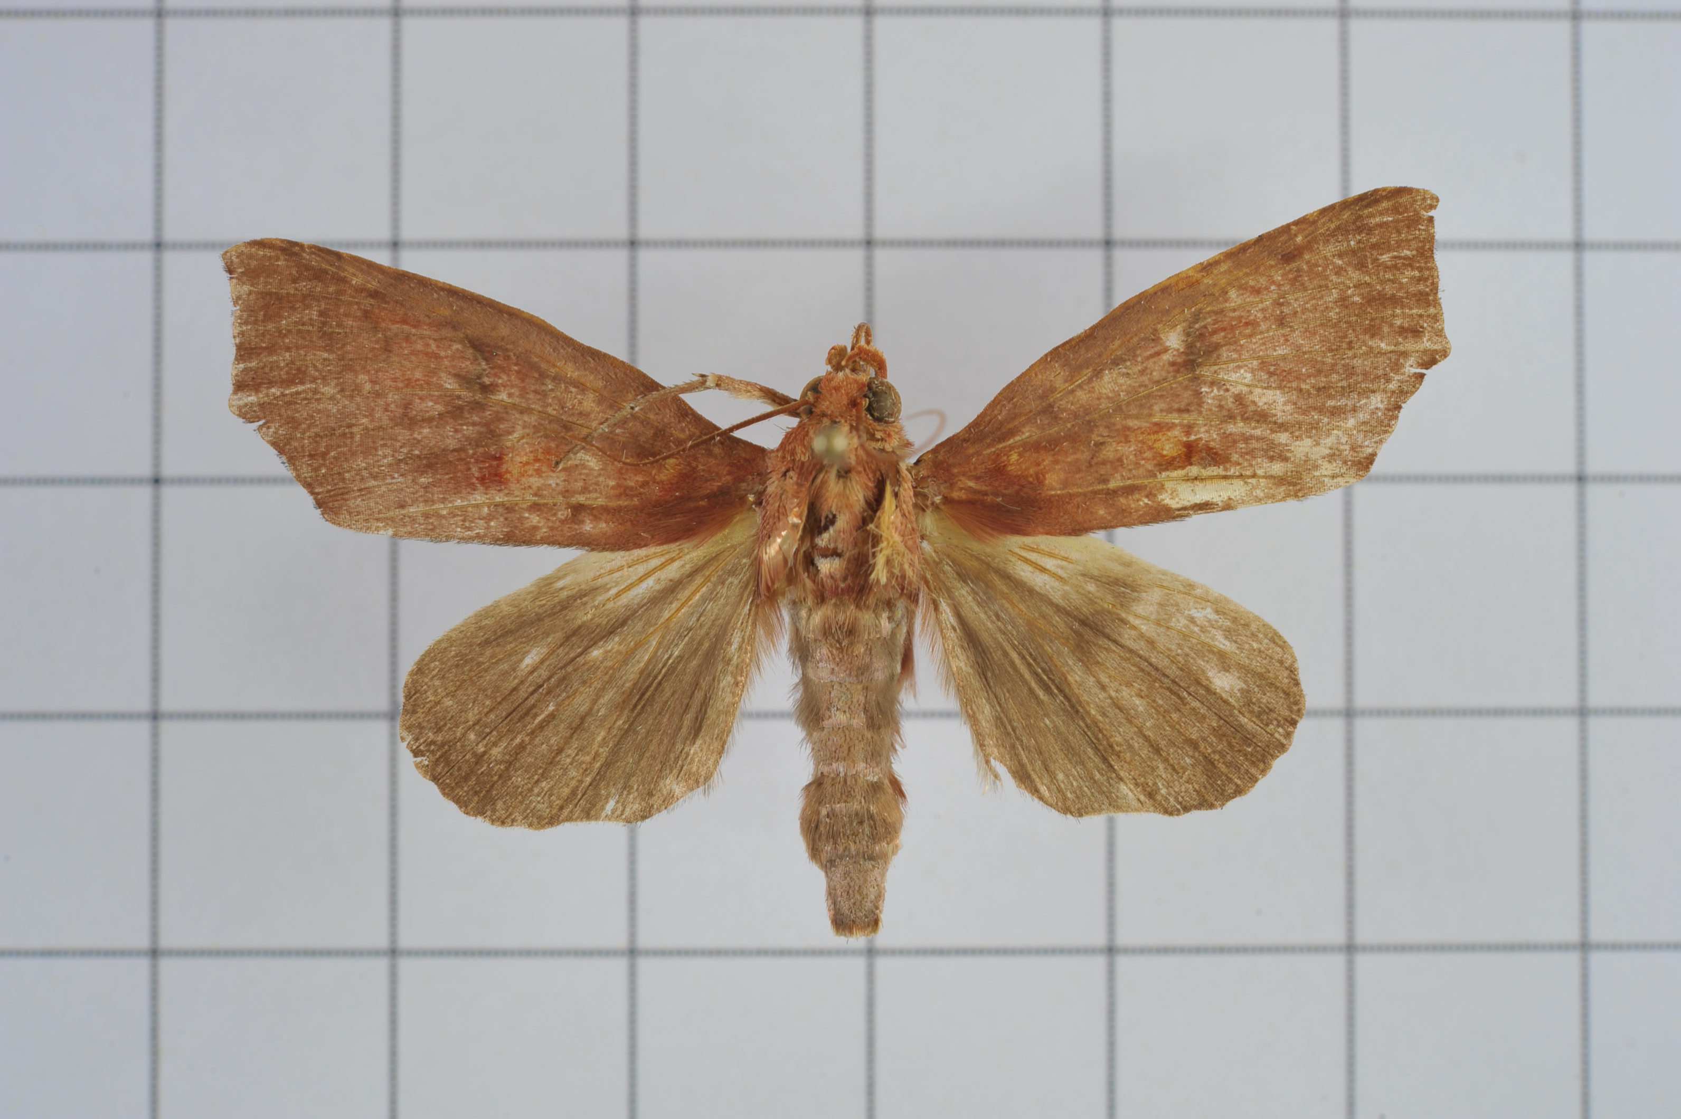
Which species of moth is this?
Rusicada privata
